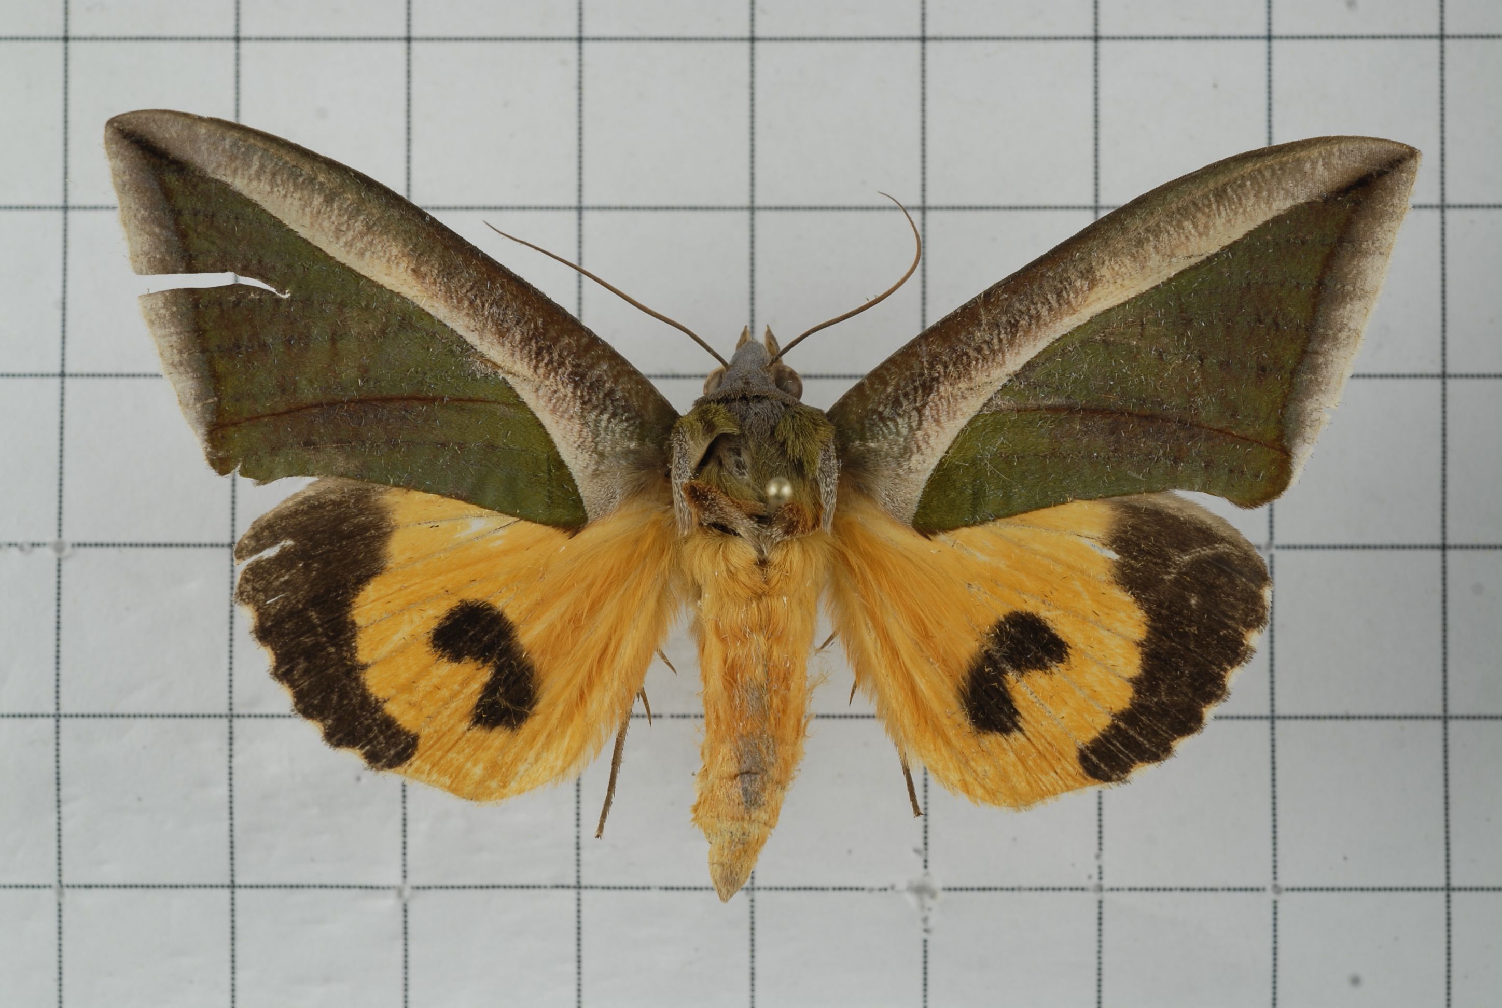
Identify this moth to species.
Eudocima salaminia
